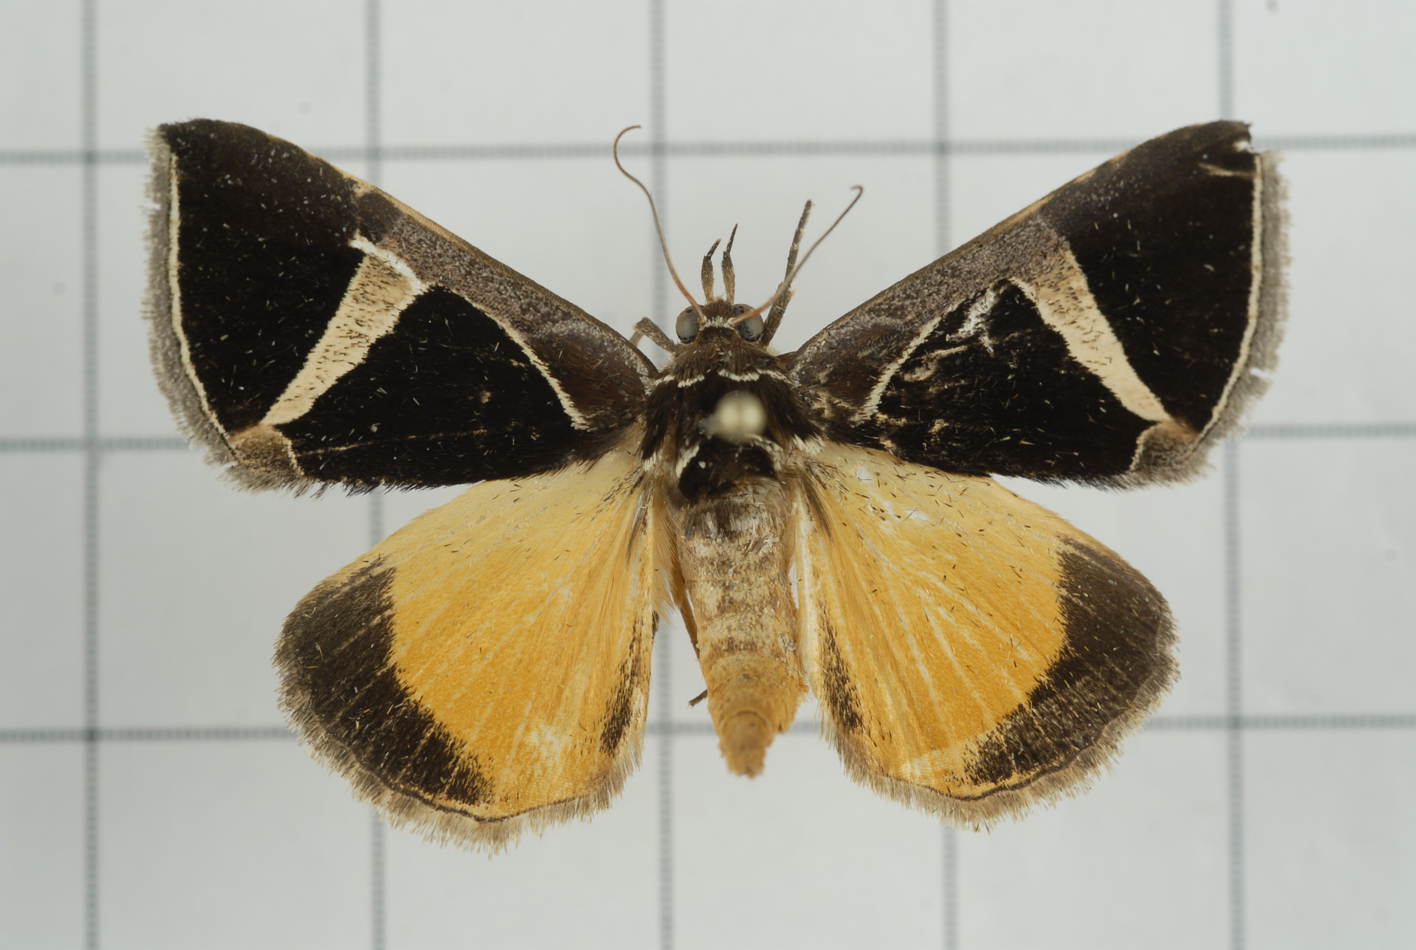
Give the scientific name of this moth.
Fodina contigua
